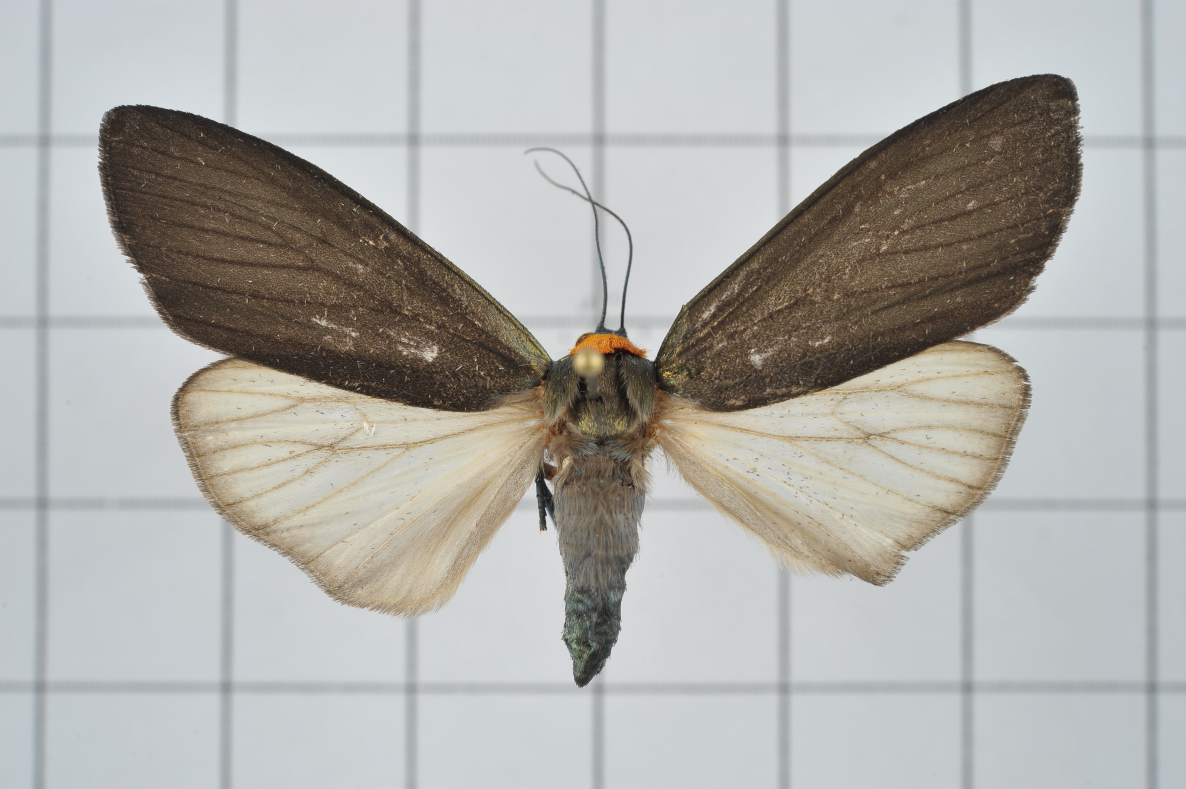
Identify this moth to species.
Paraona staudingeri formosana
